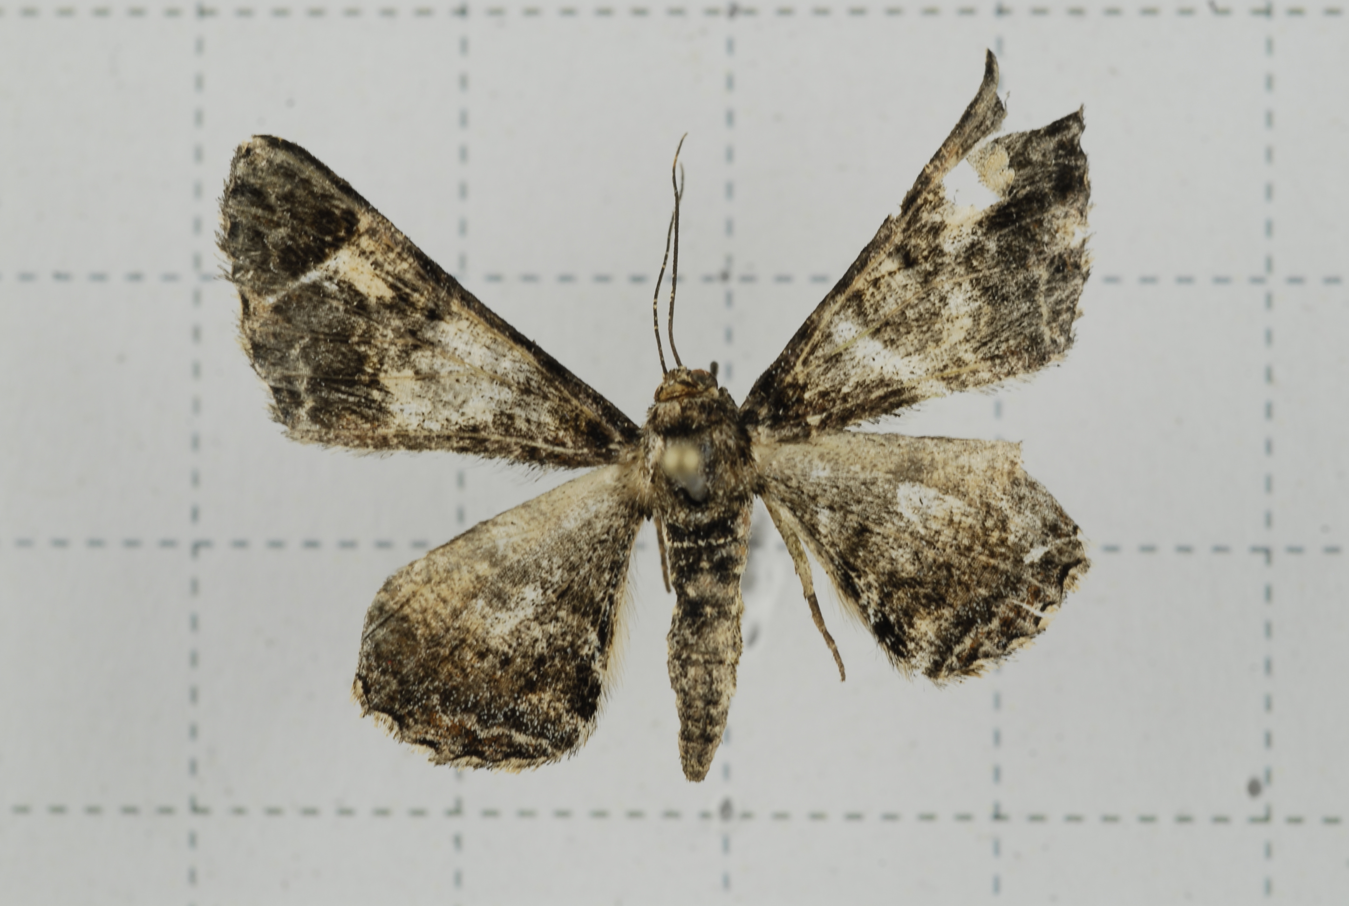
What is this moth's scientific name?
Alcis taiwanovariegata
